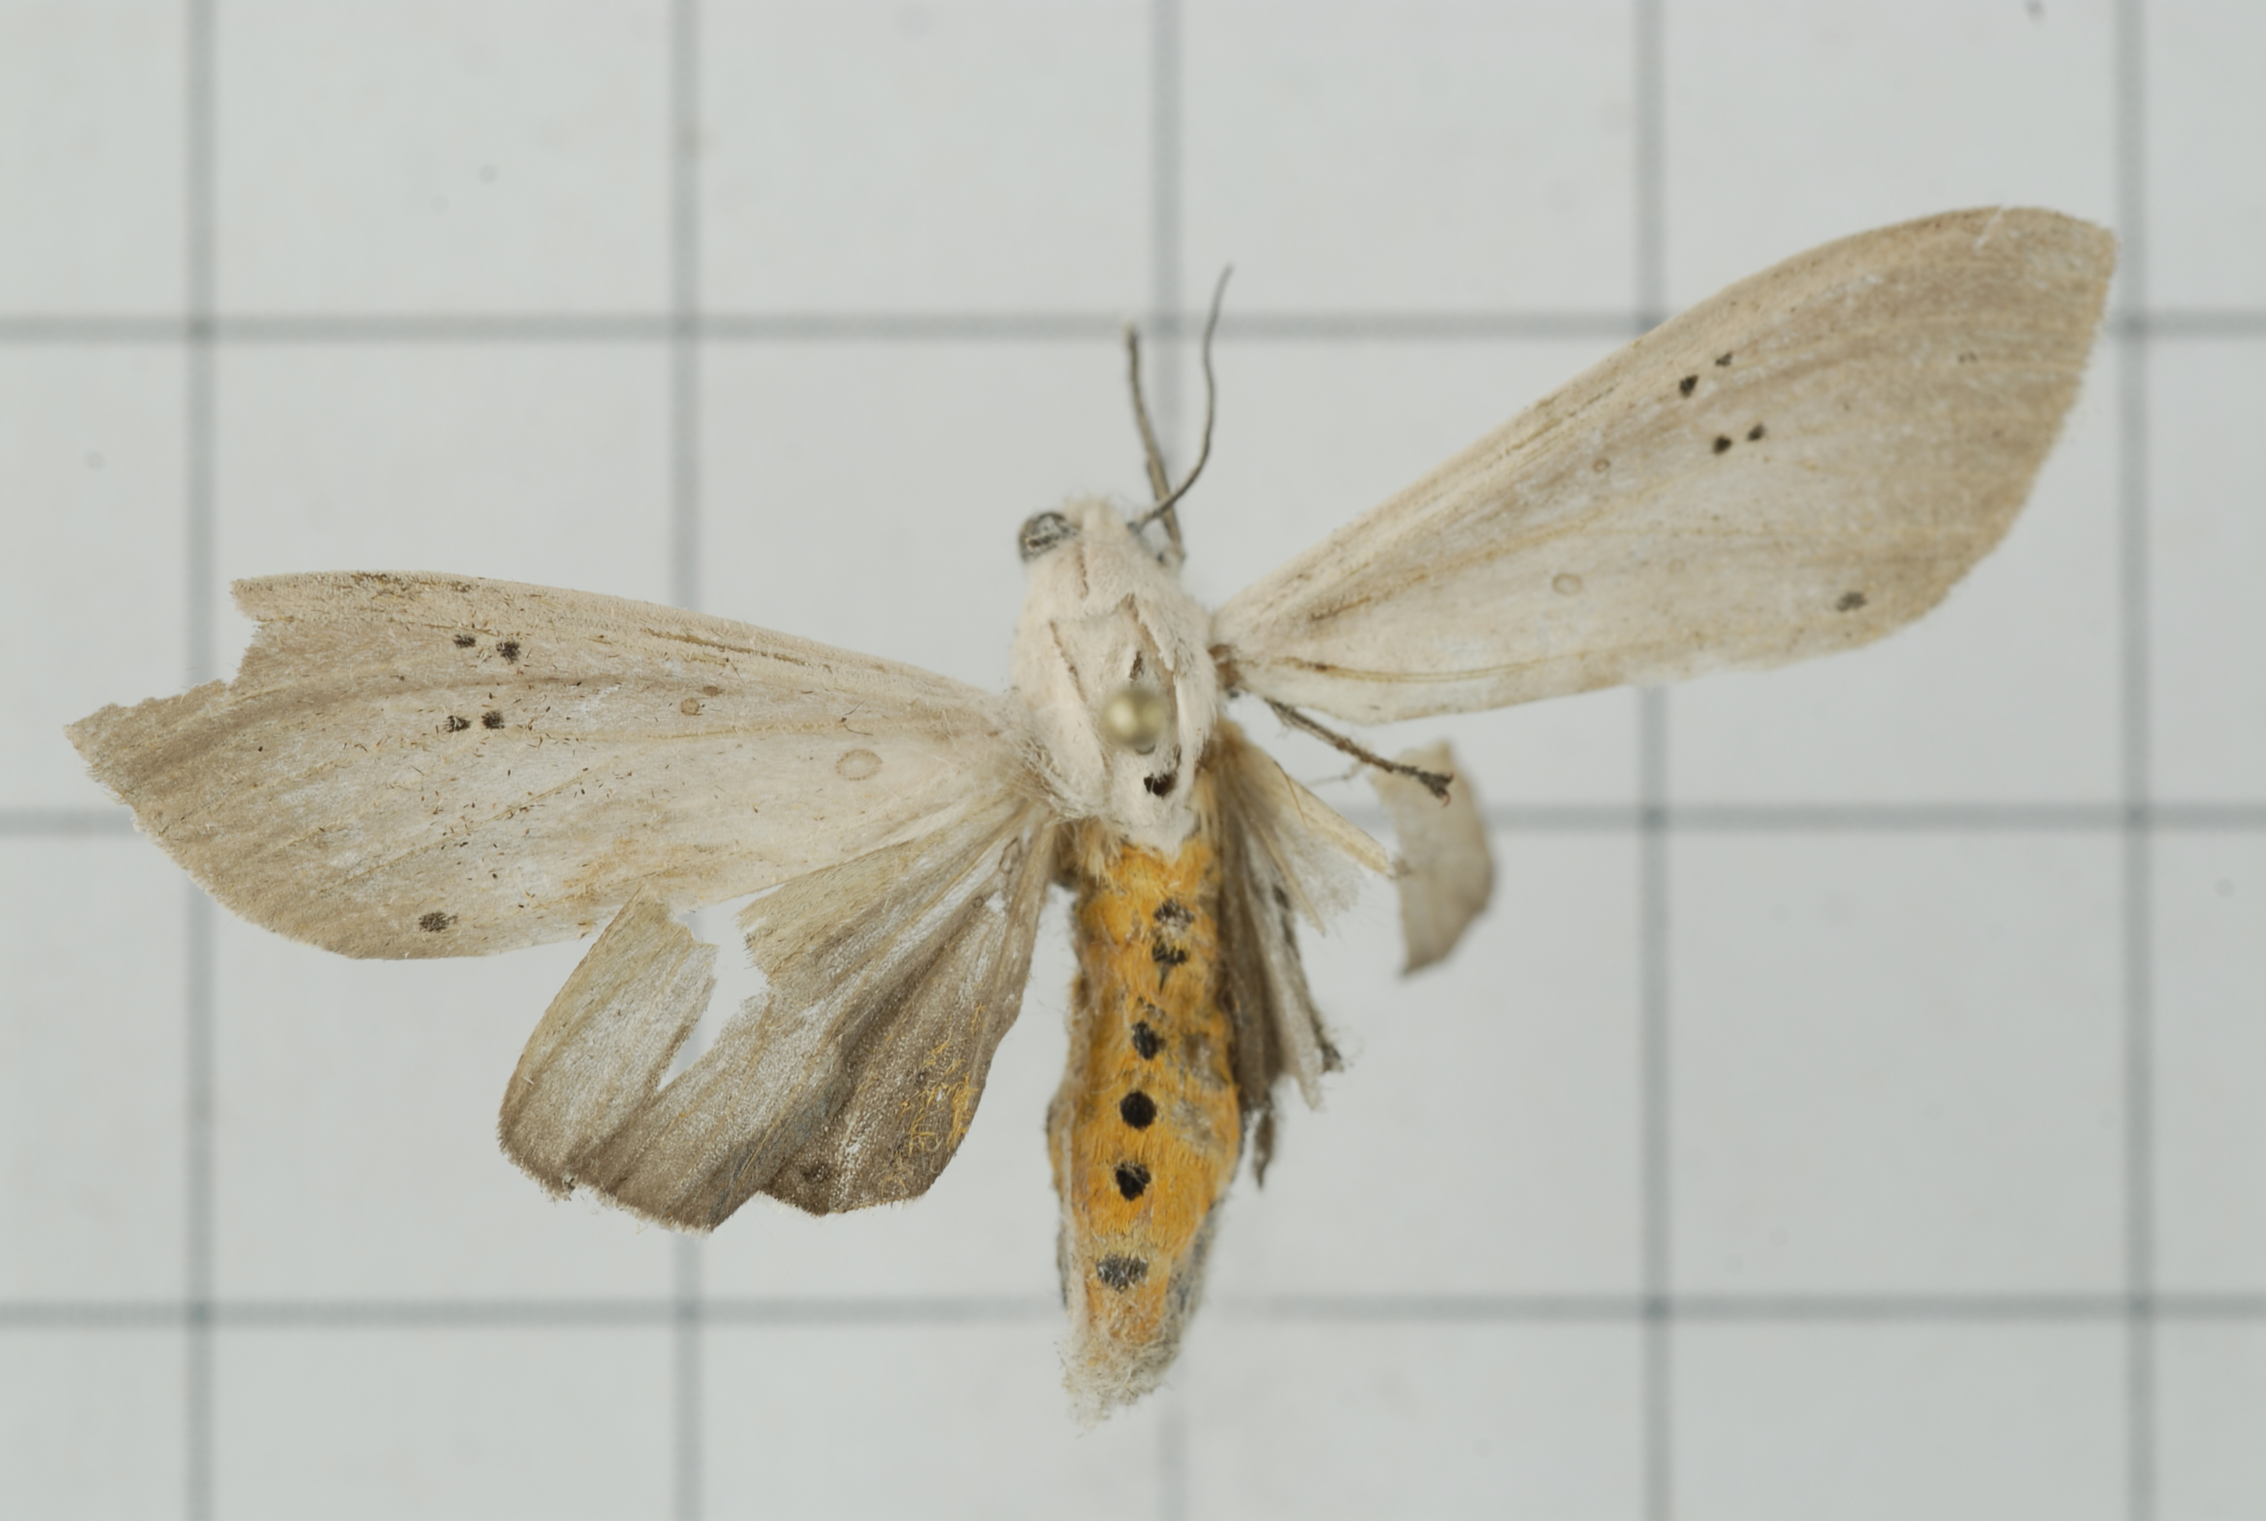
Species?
Creatonotos transiens koni
